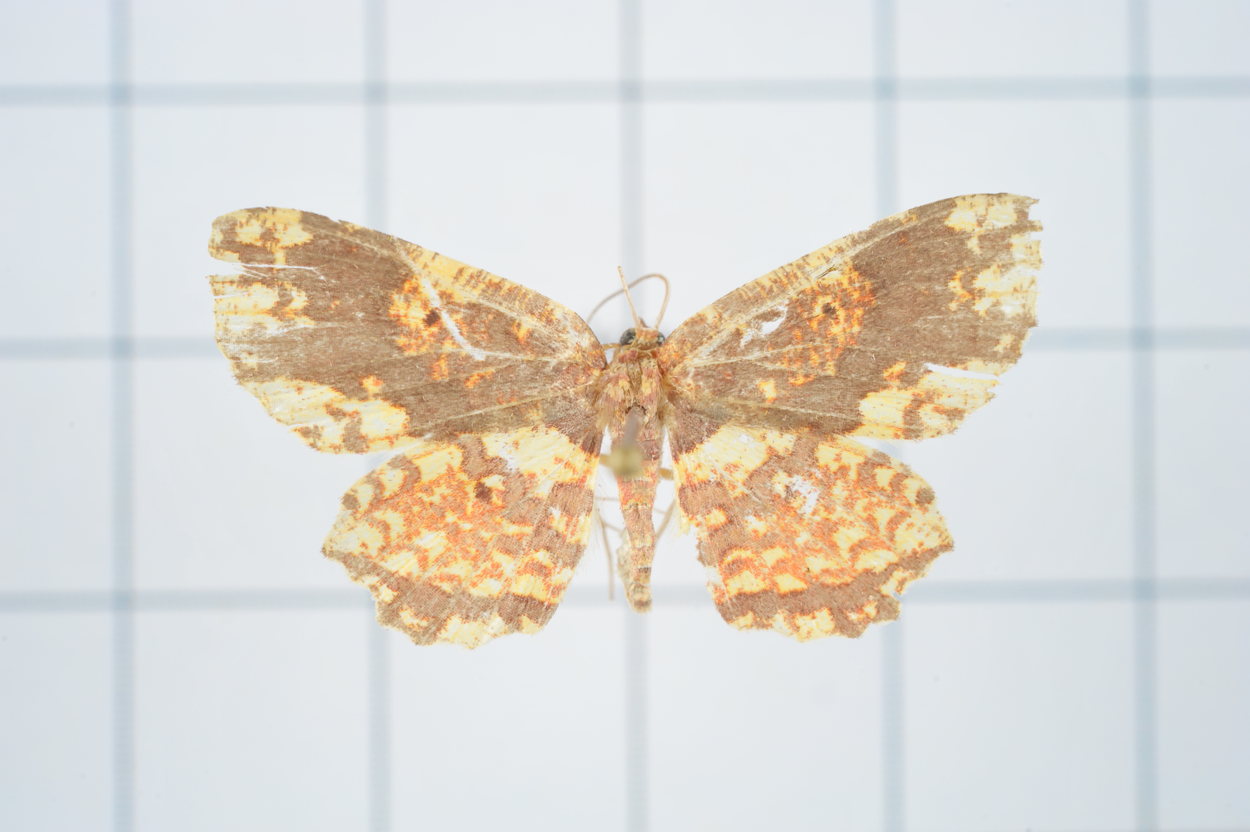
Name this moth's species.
Yashmakia suffusa
